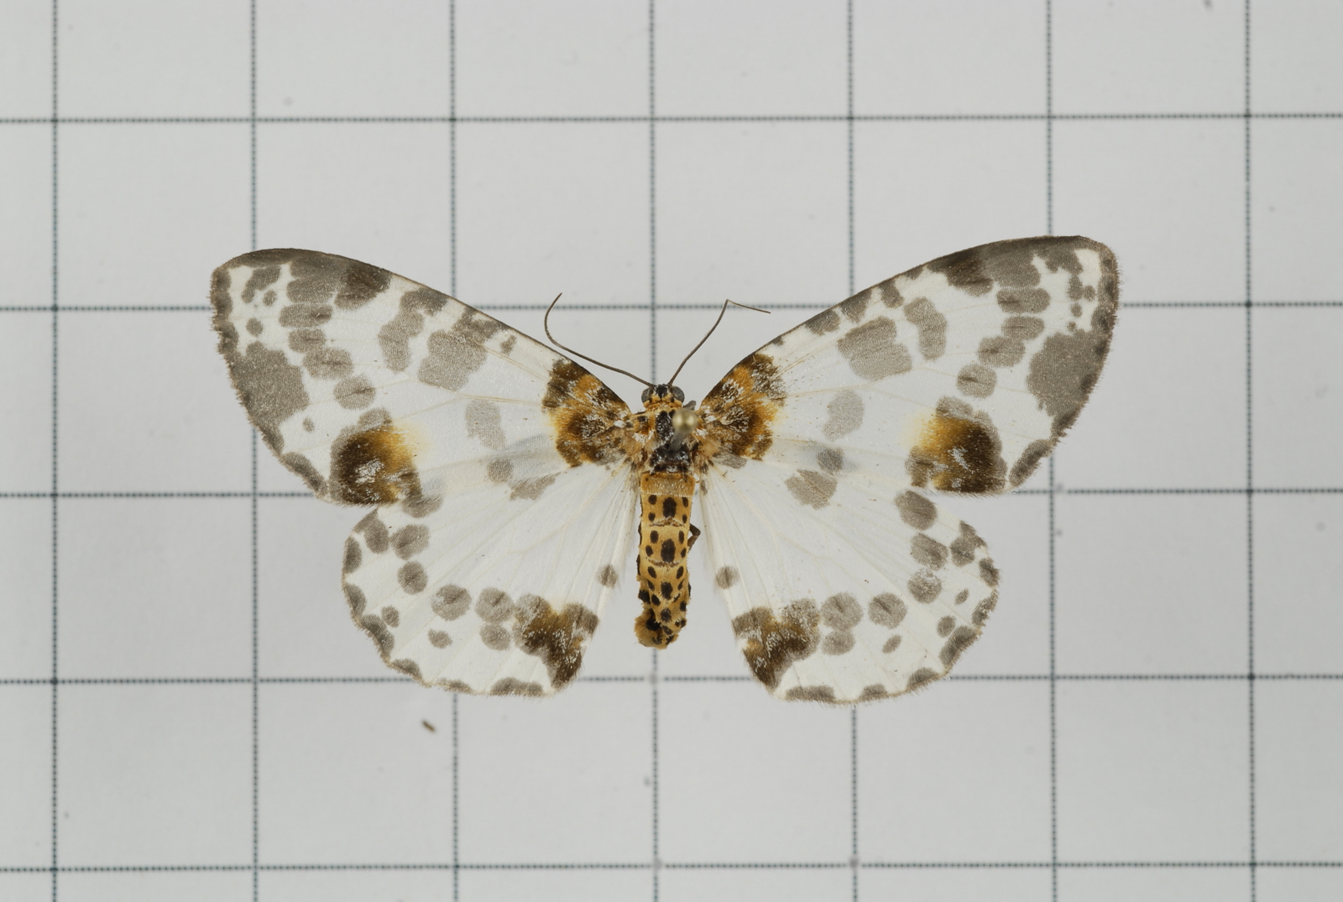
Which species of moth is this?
Abraxas formosilluminata
